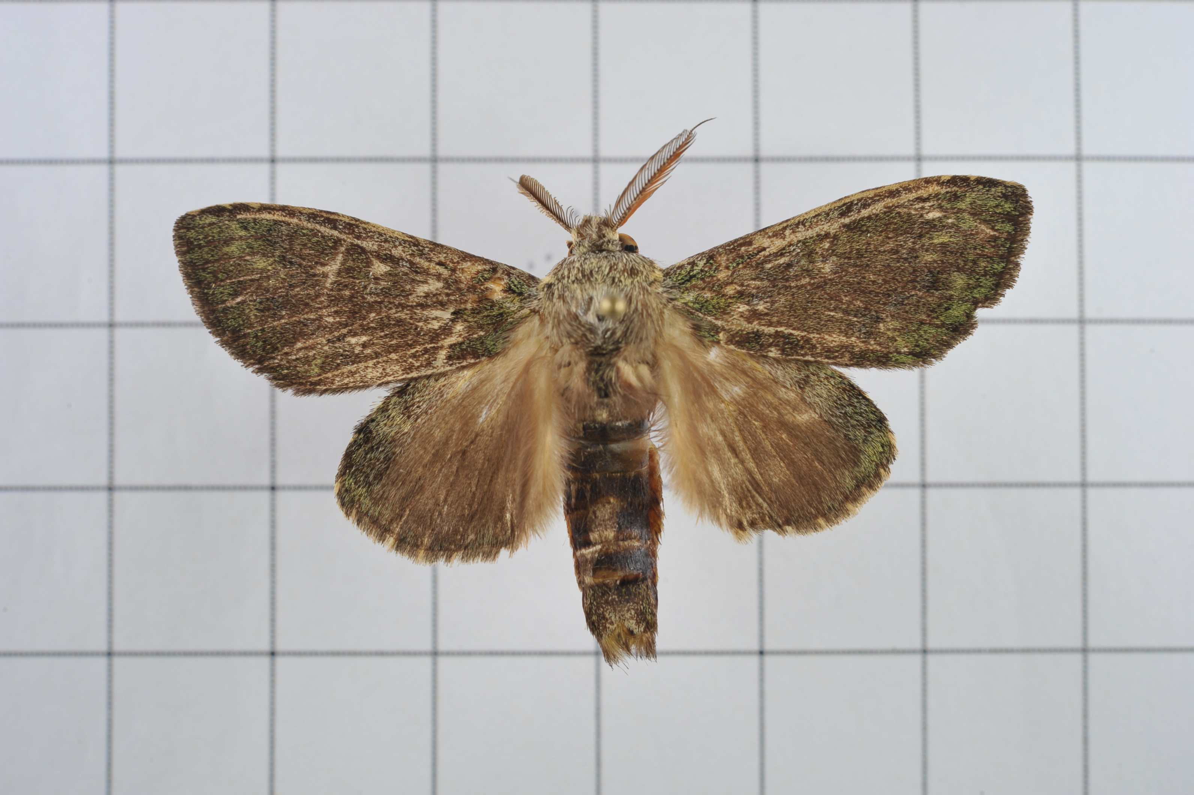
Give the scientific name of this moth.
Syntypistis cyanea cyanea
